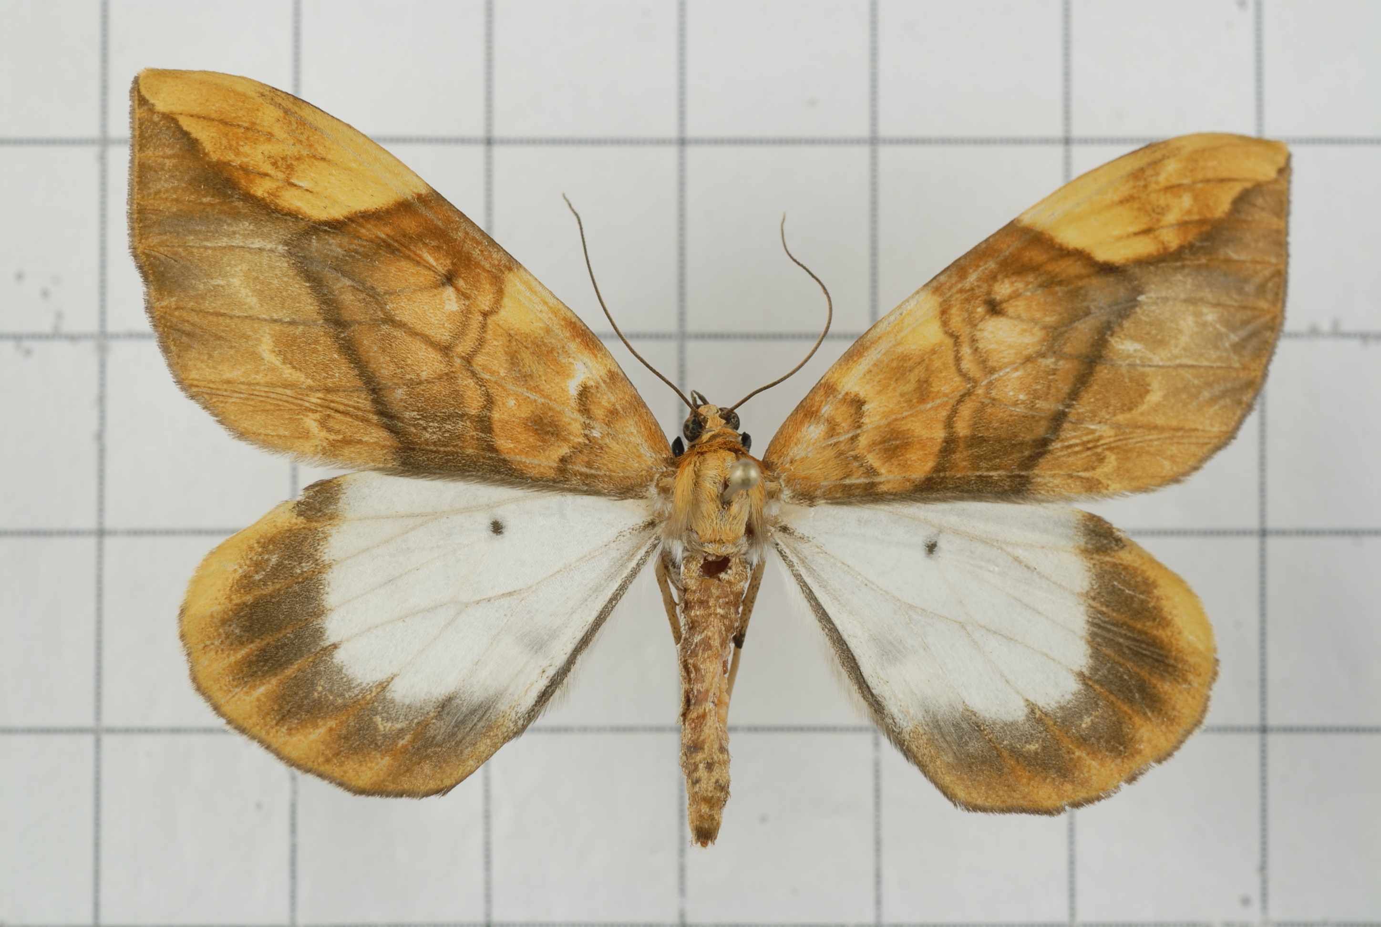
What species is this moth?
Gandaritis postalba
